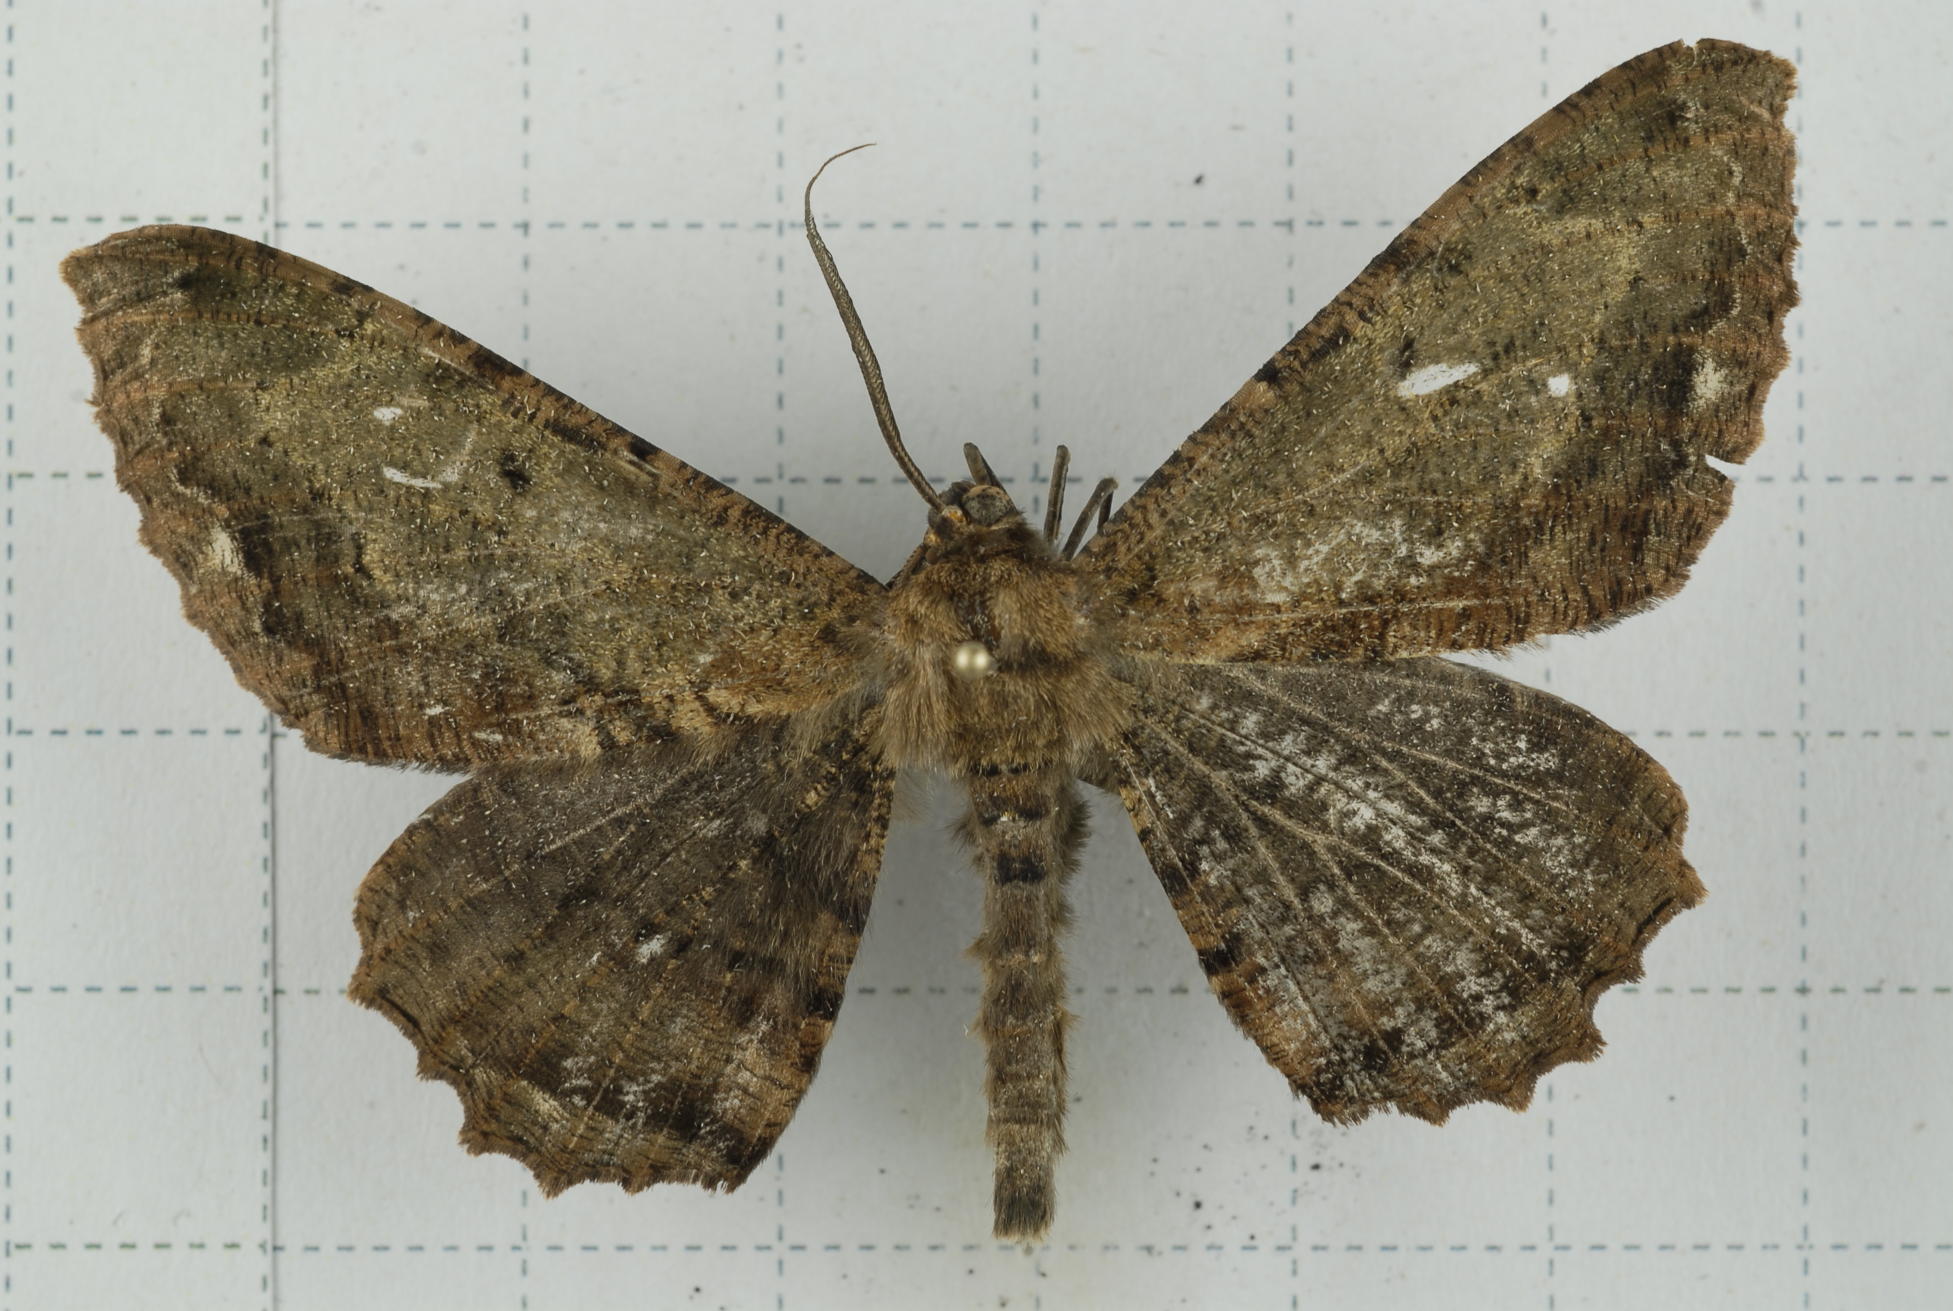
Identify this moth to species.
Chorodna creataria
